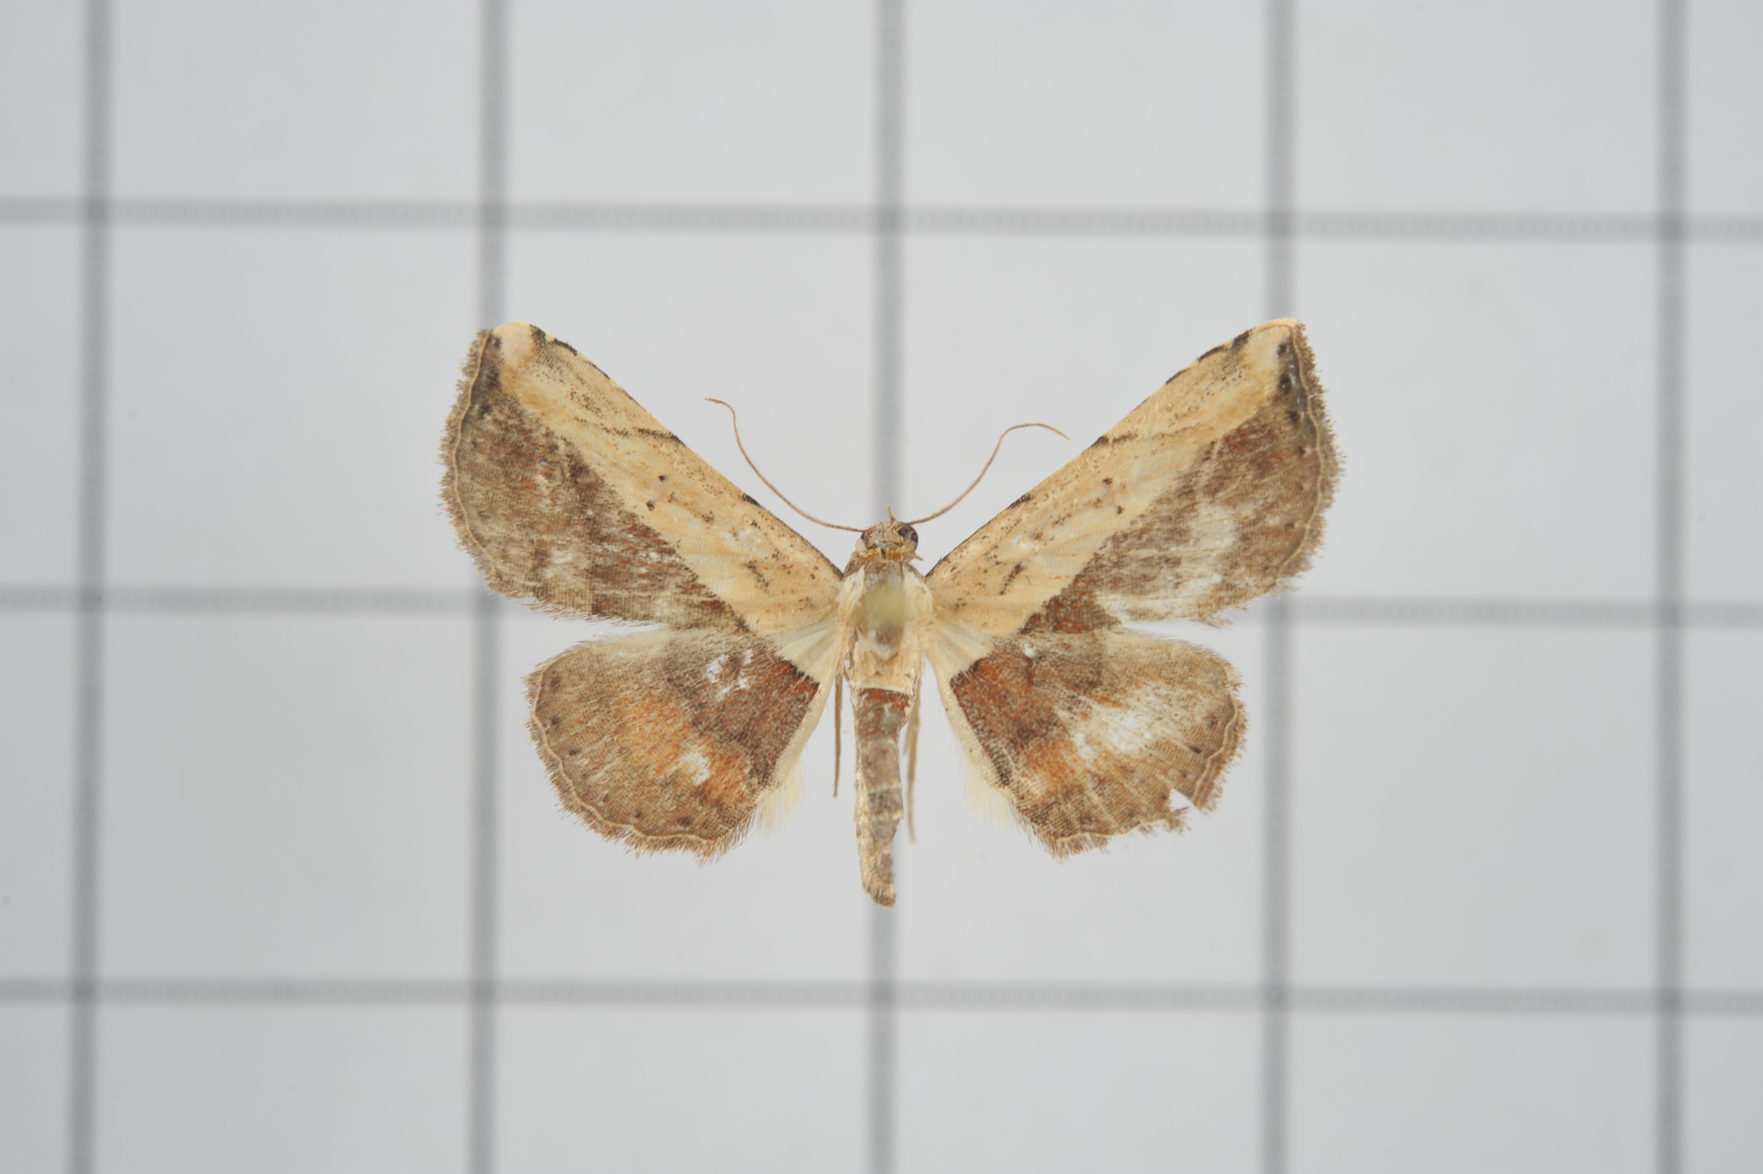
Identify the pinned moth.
Ataboruza divisa
